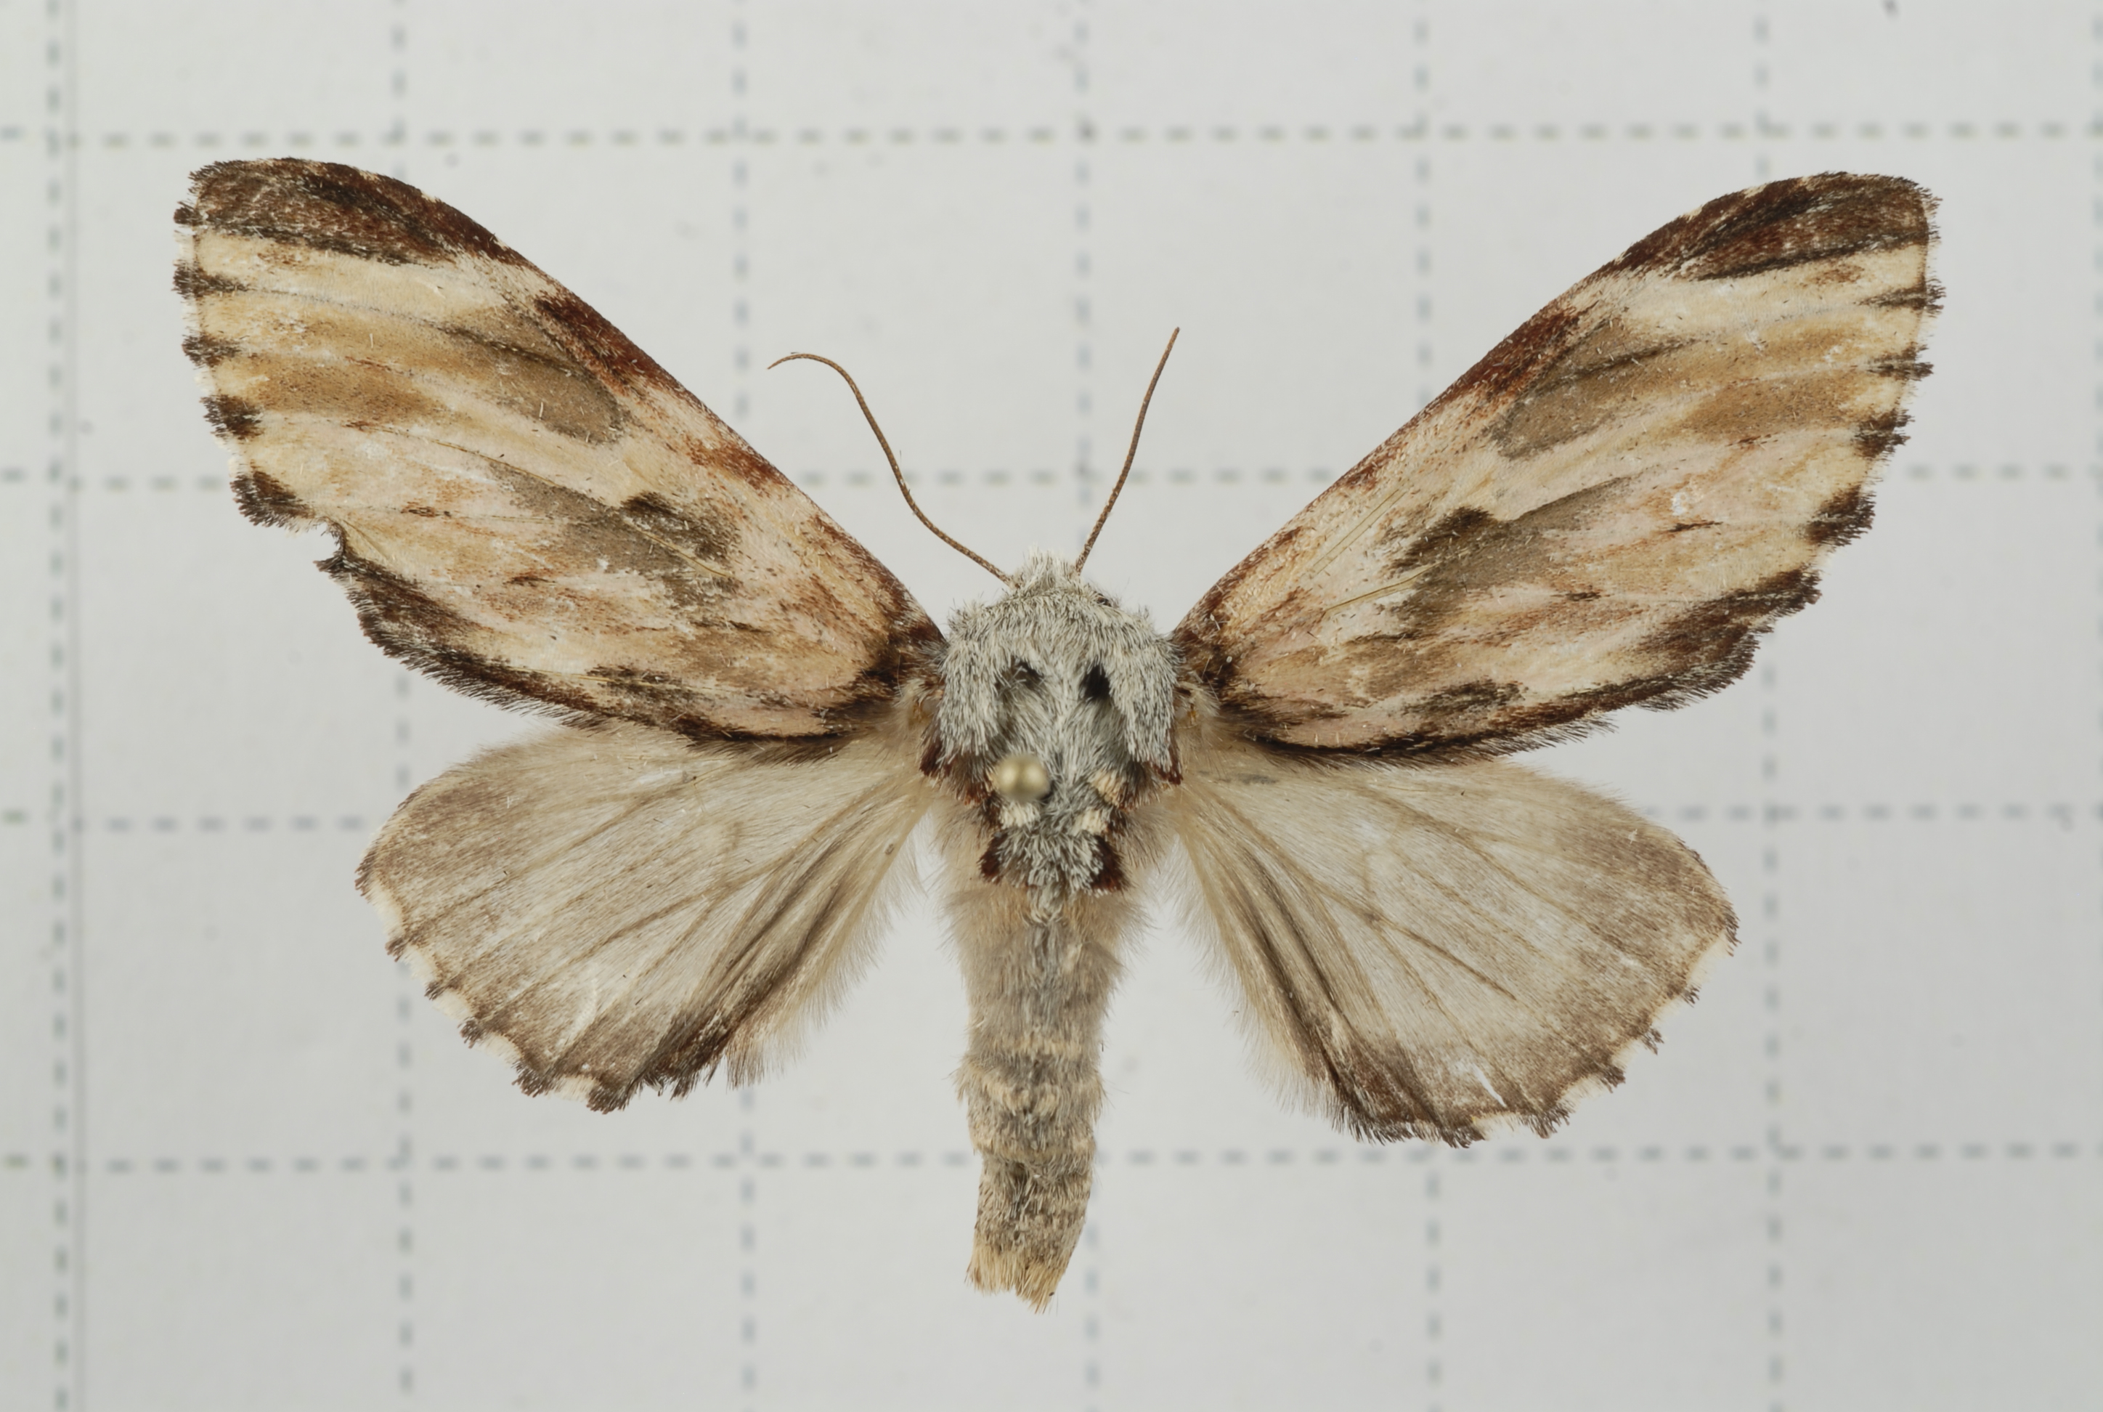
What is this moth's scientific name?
Neopheosia fasciata fasciata
